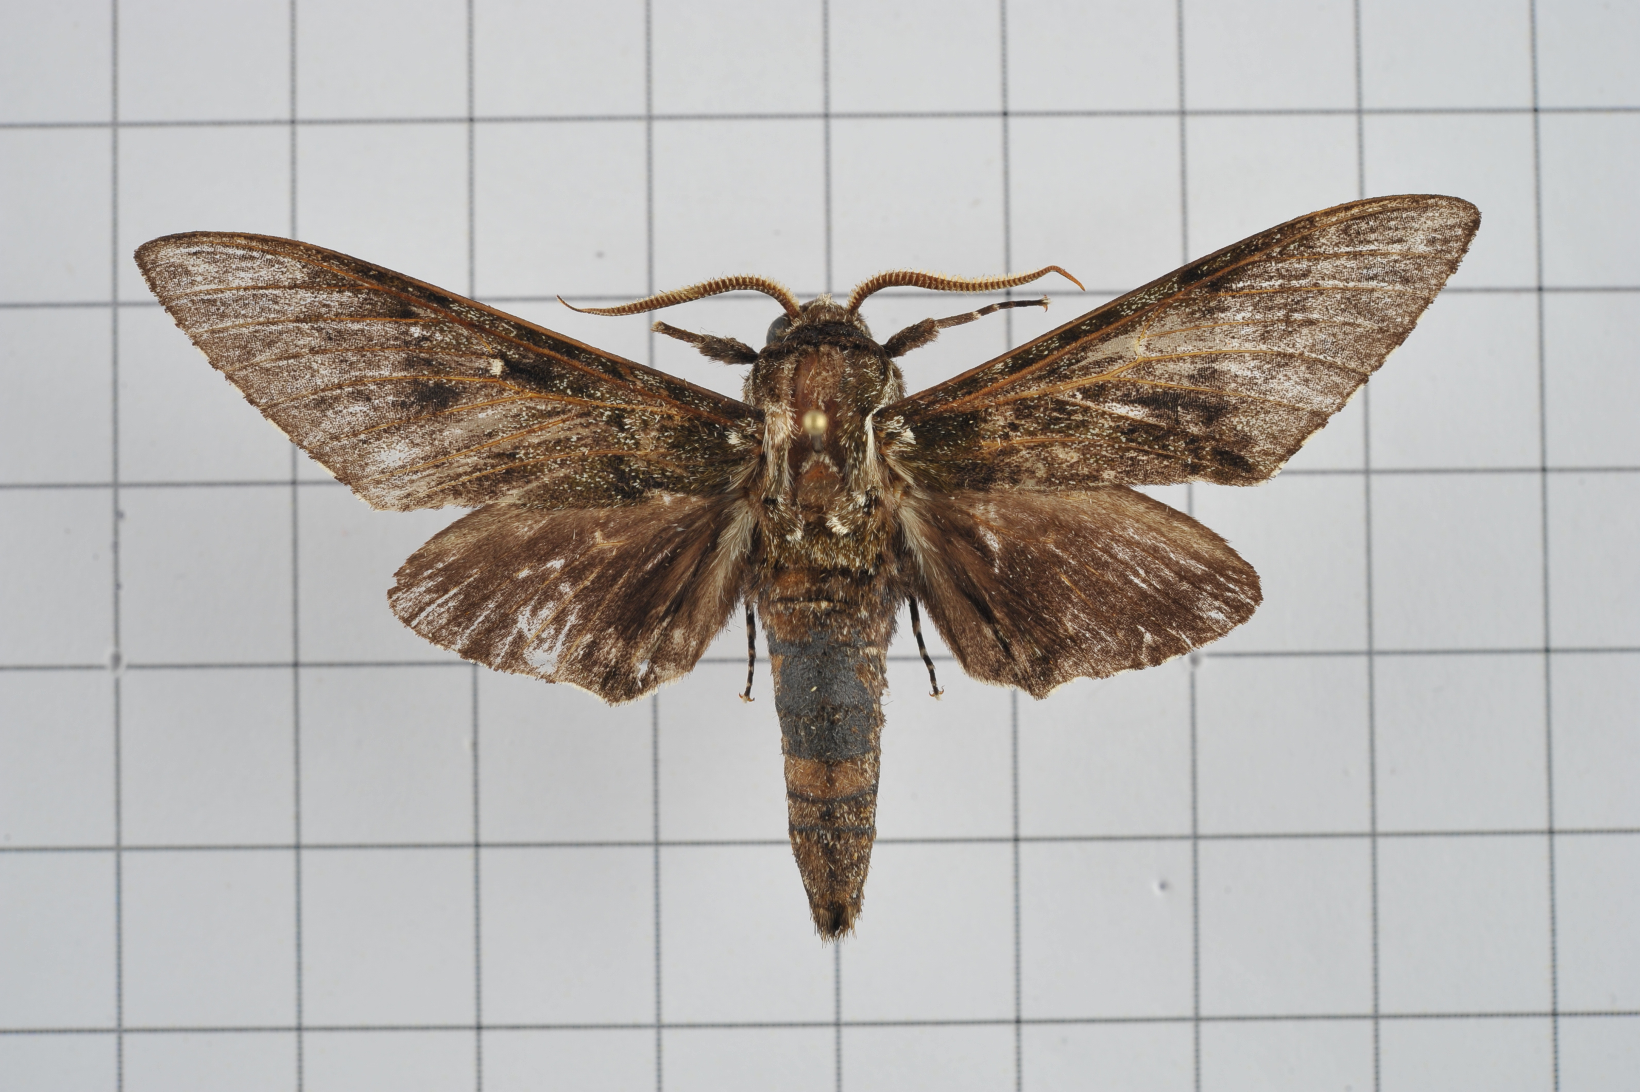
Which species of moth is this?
Dolbina formosana
